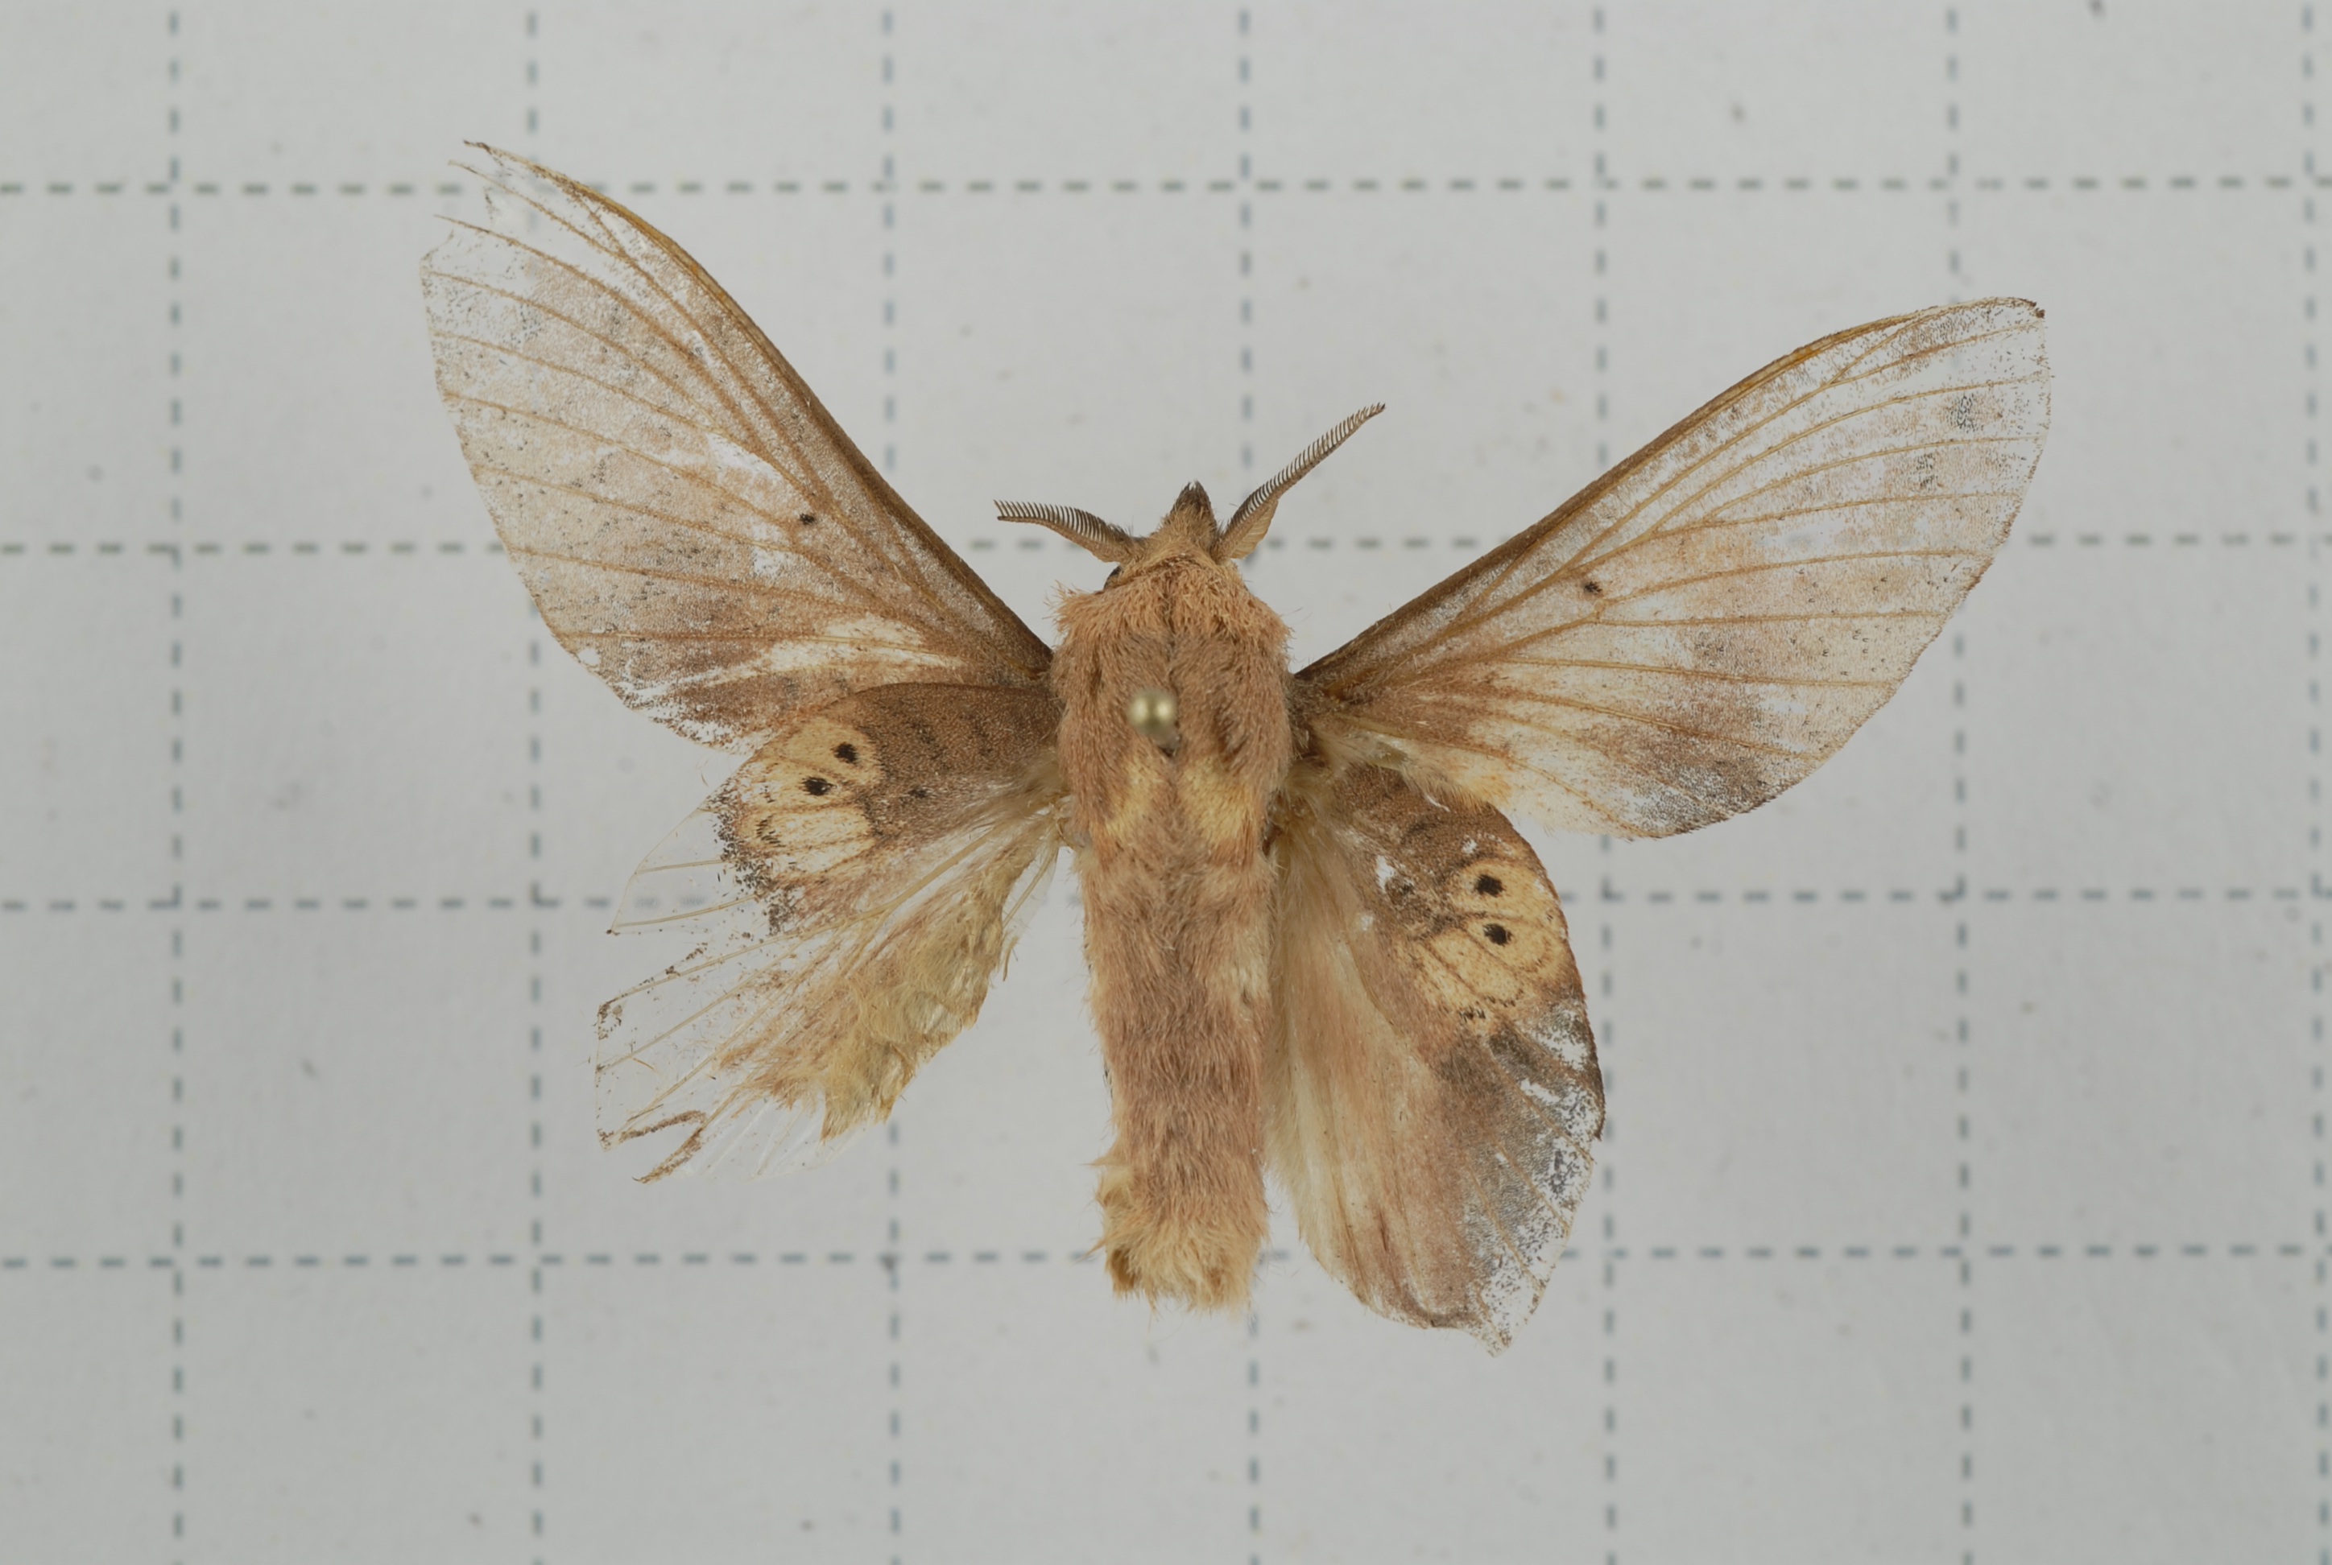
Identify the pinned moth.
Gastropacha pardale formosana
